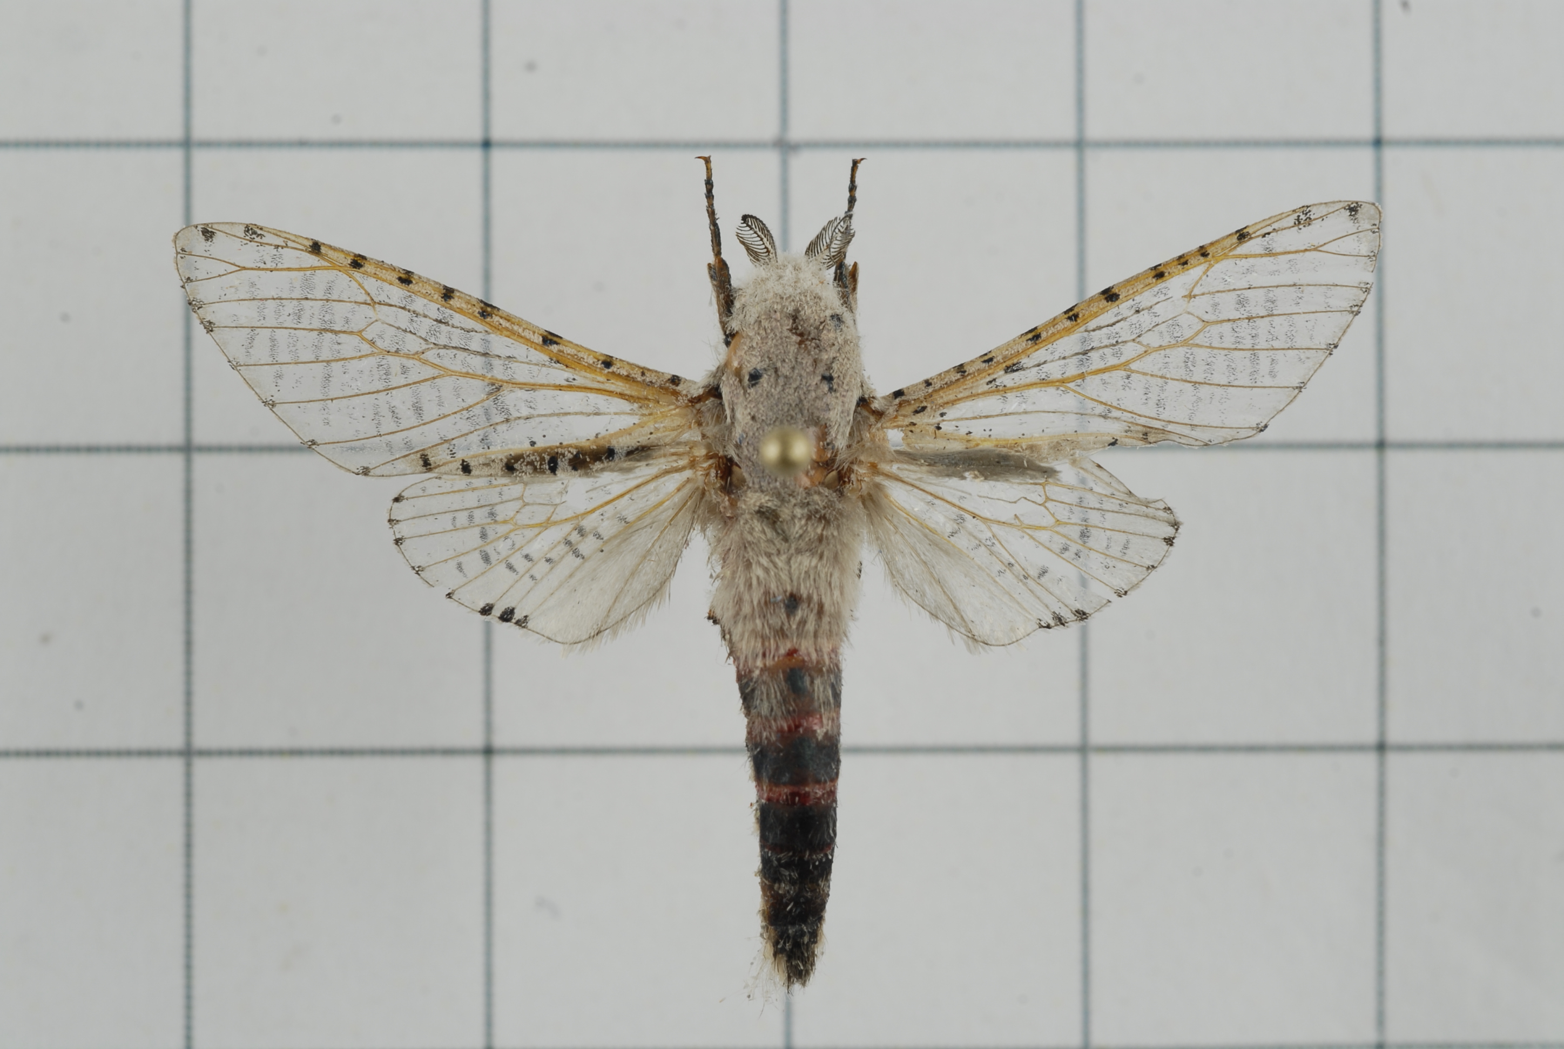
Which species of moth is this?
Polyphagozerra coffeae
